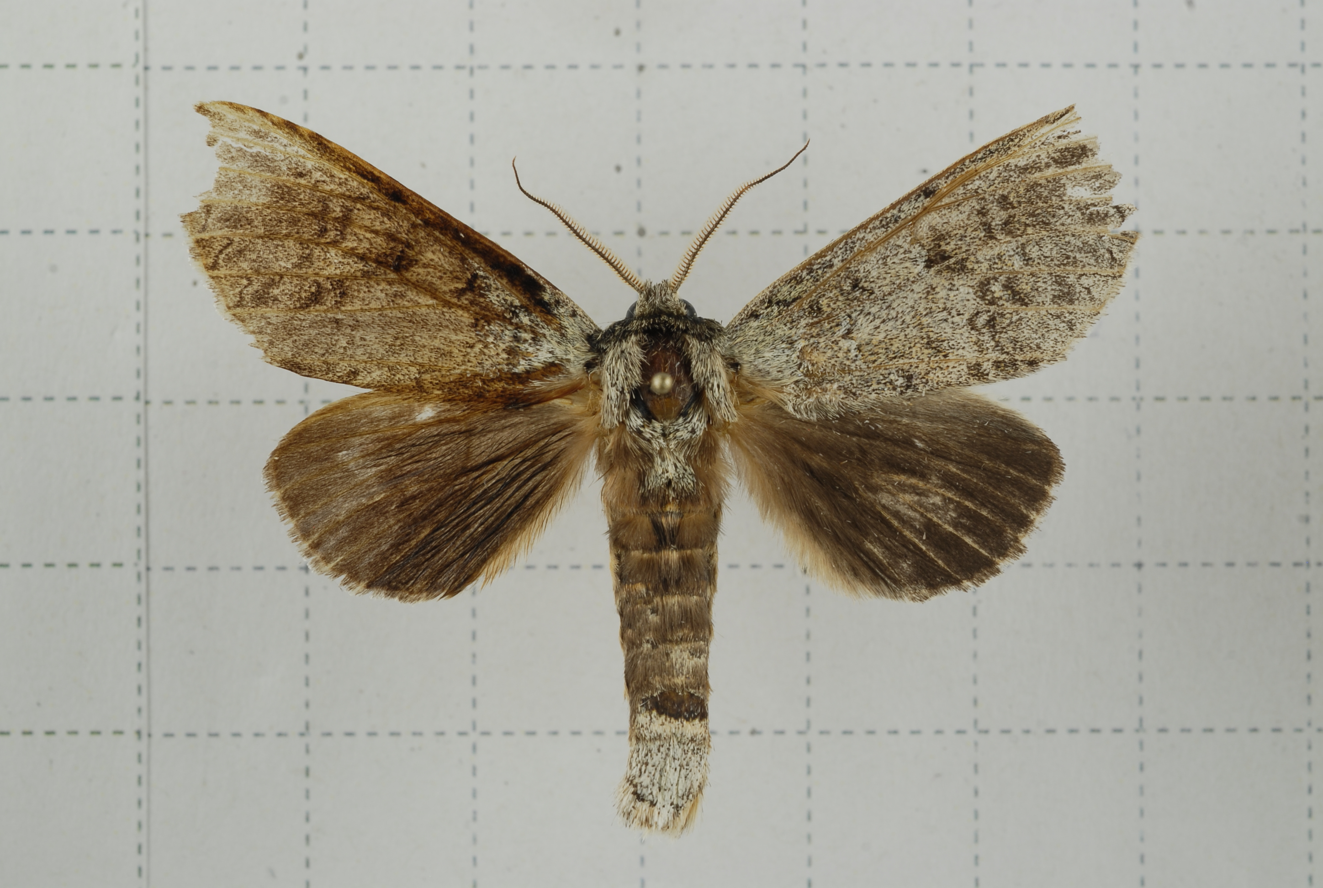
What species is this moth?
Mesophalera sigmata
